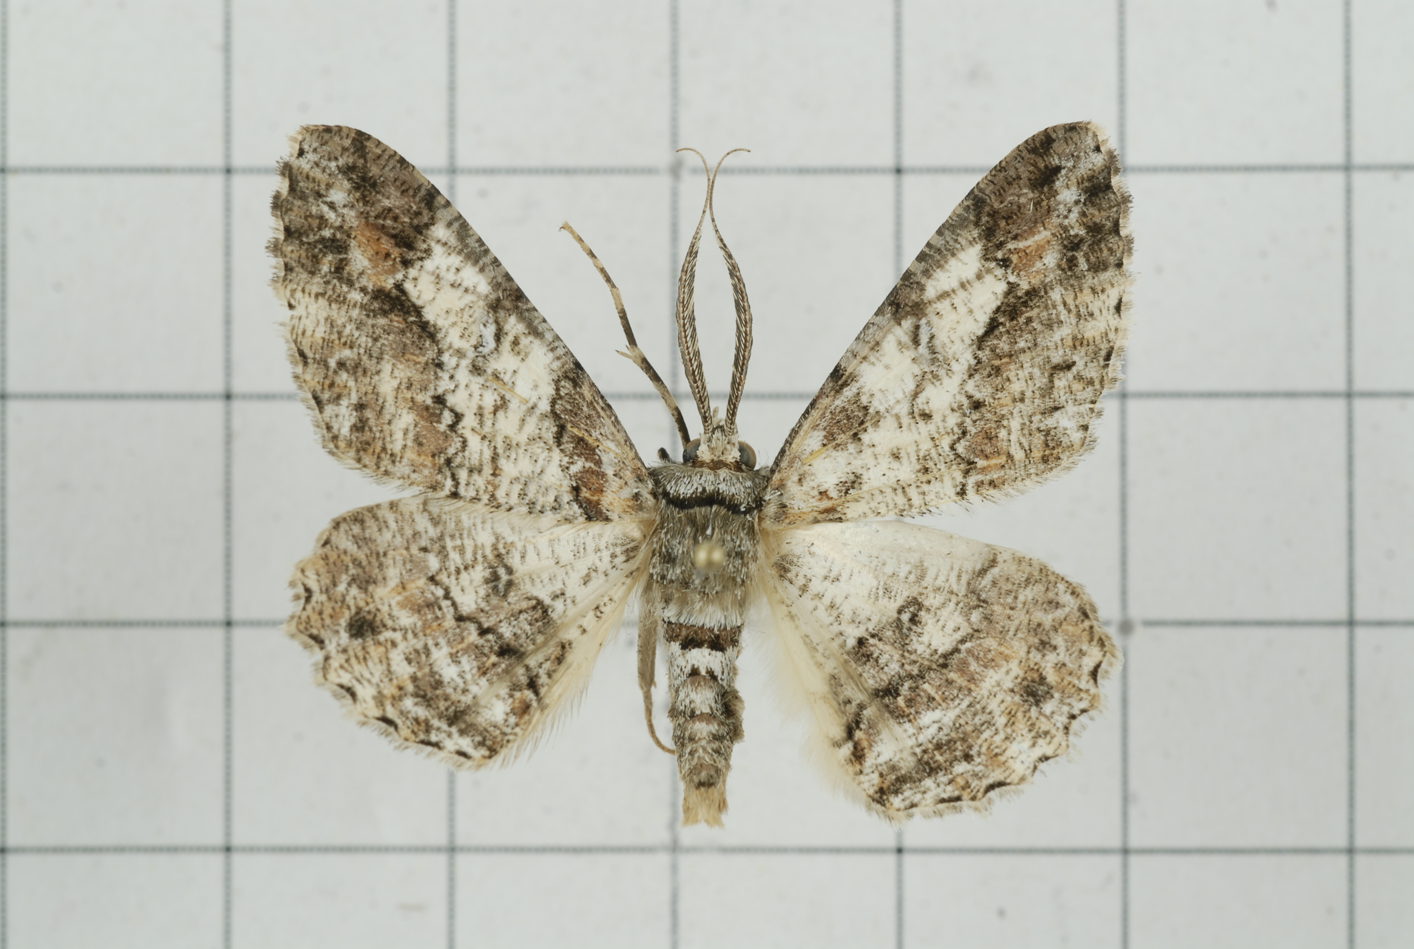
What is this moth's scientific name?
Cleora fraterna
